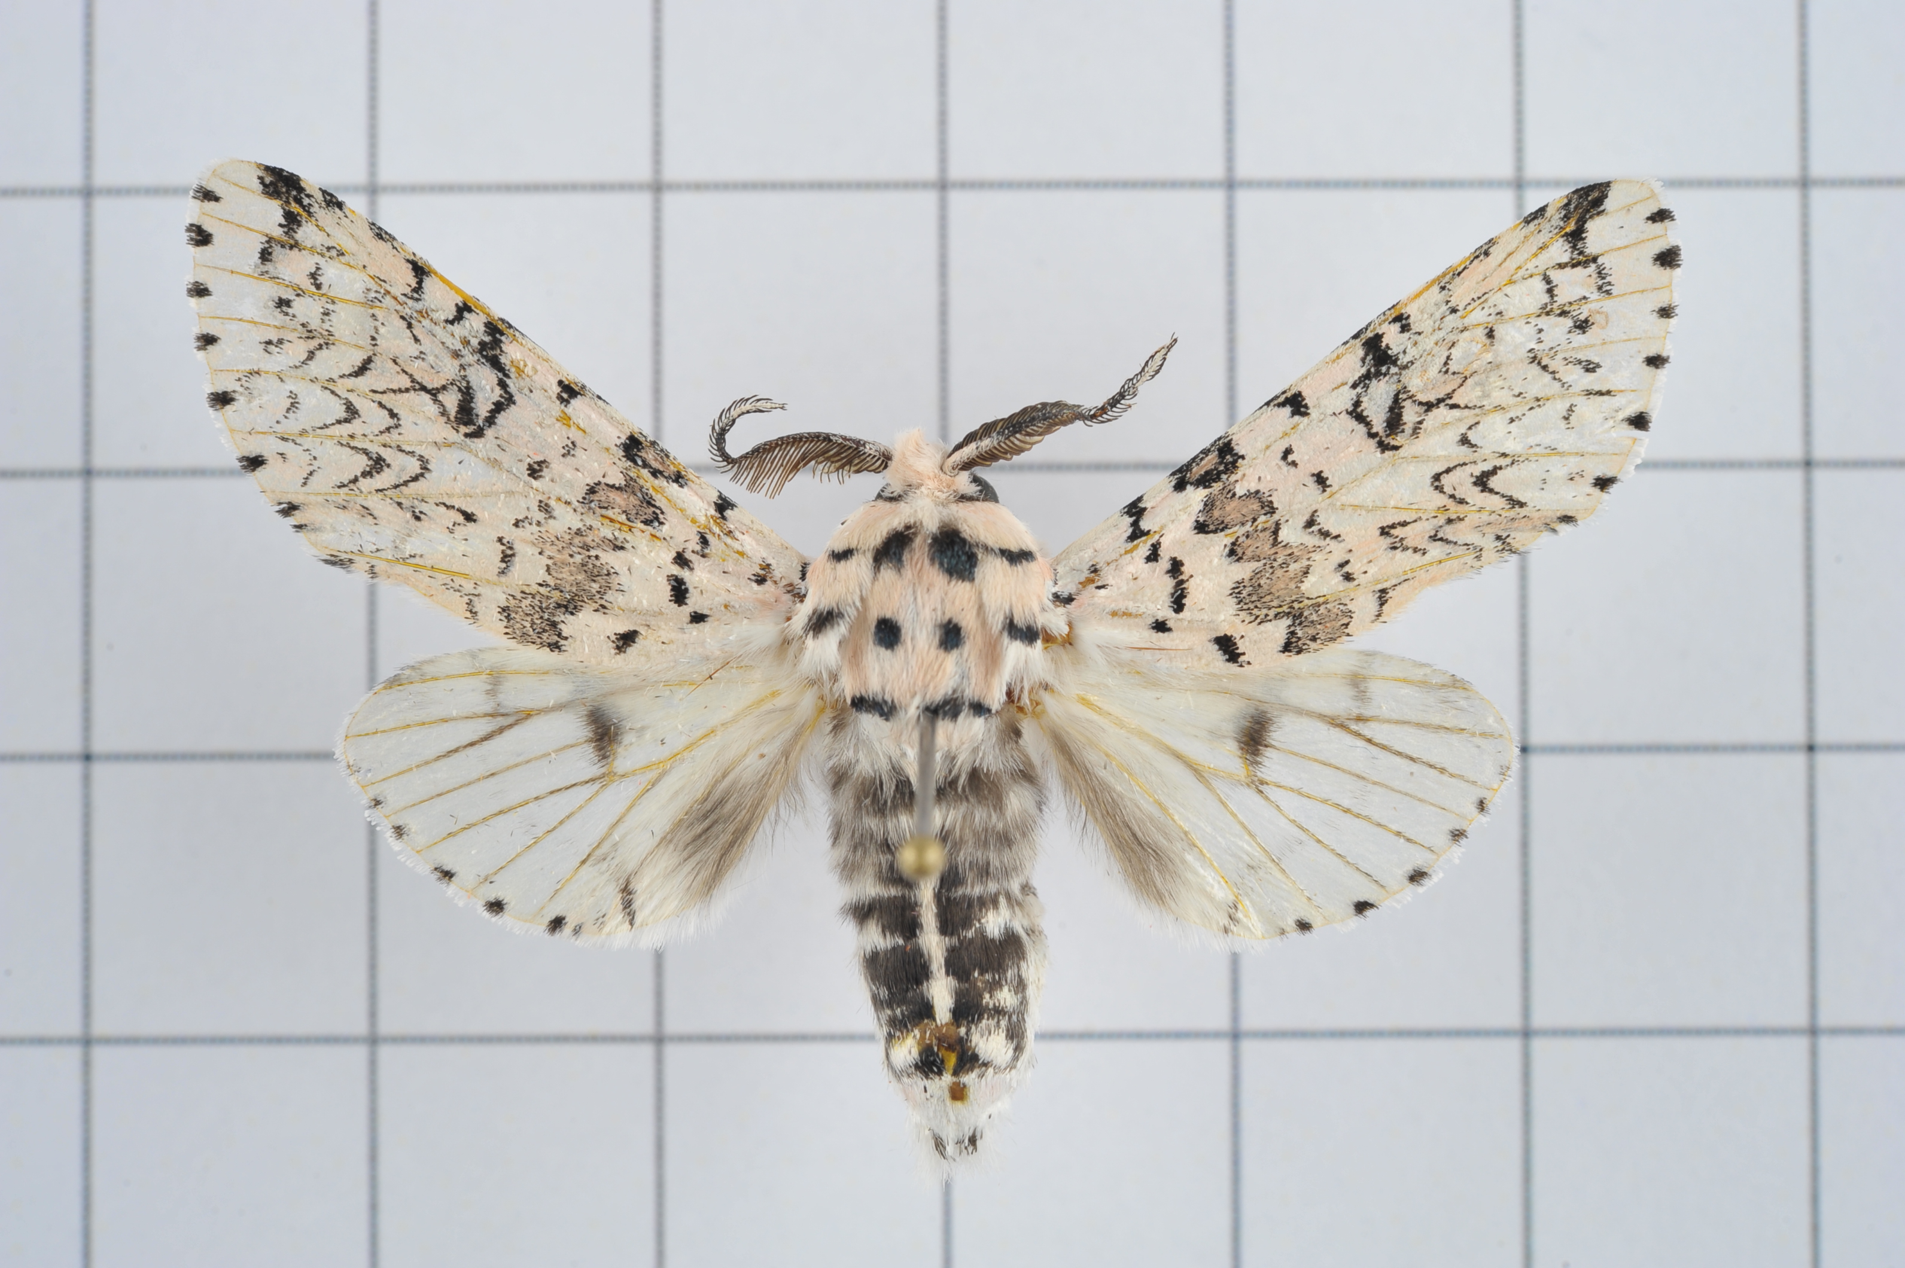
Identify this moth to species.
Kamalia subrosea
